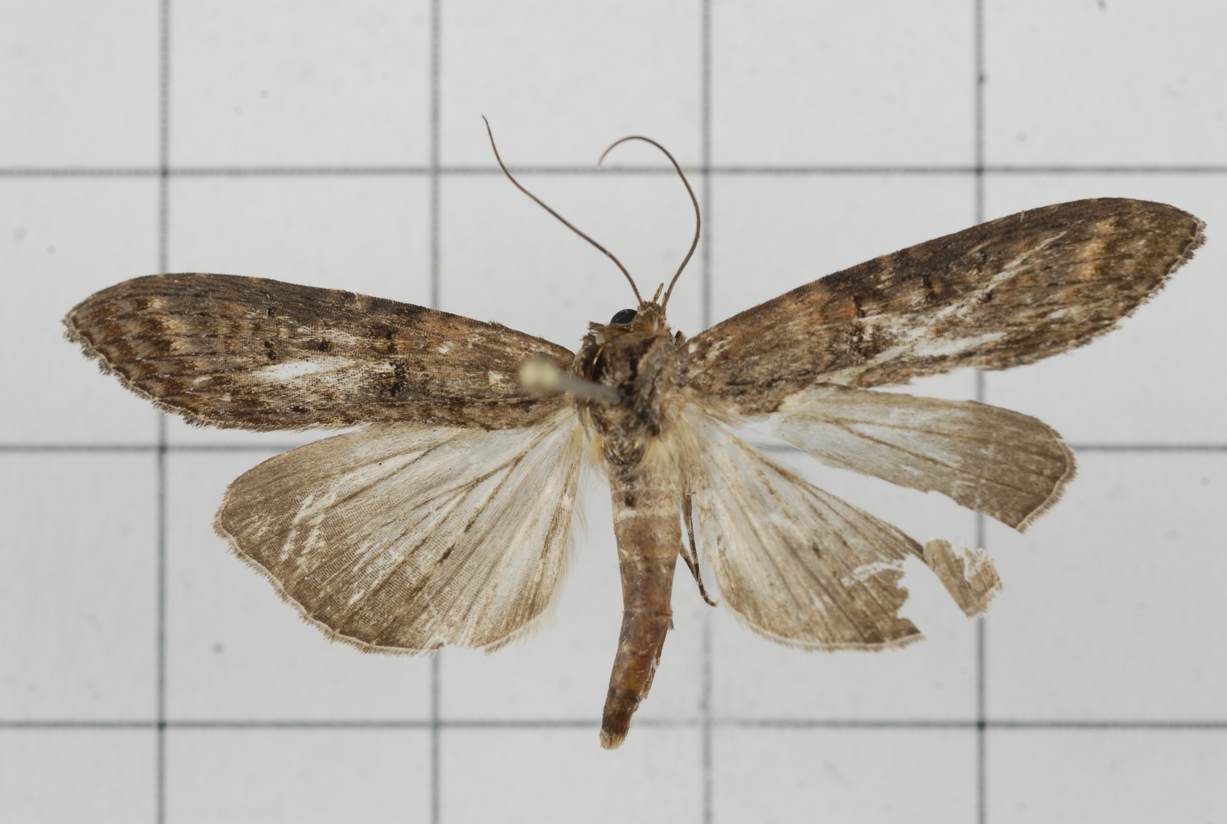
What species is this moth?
Lophoptera longipennis
